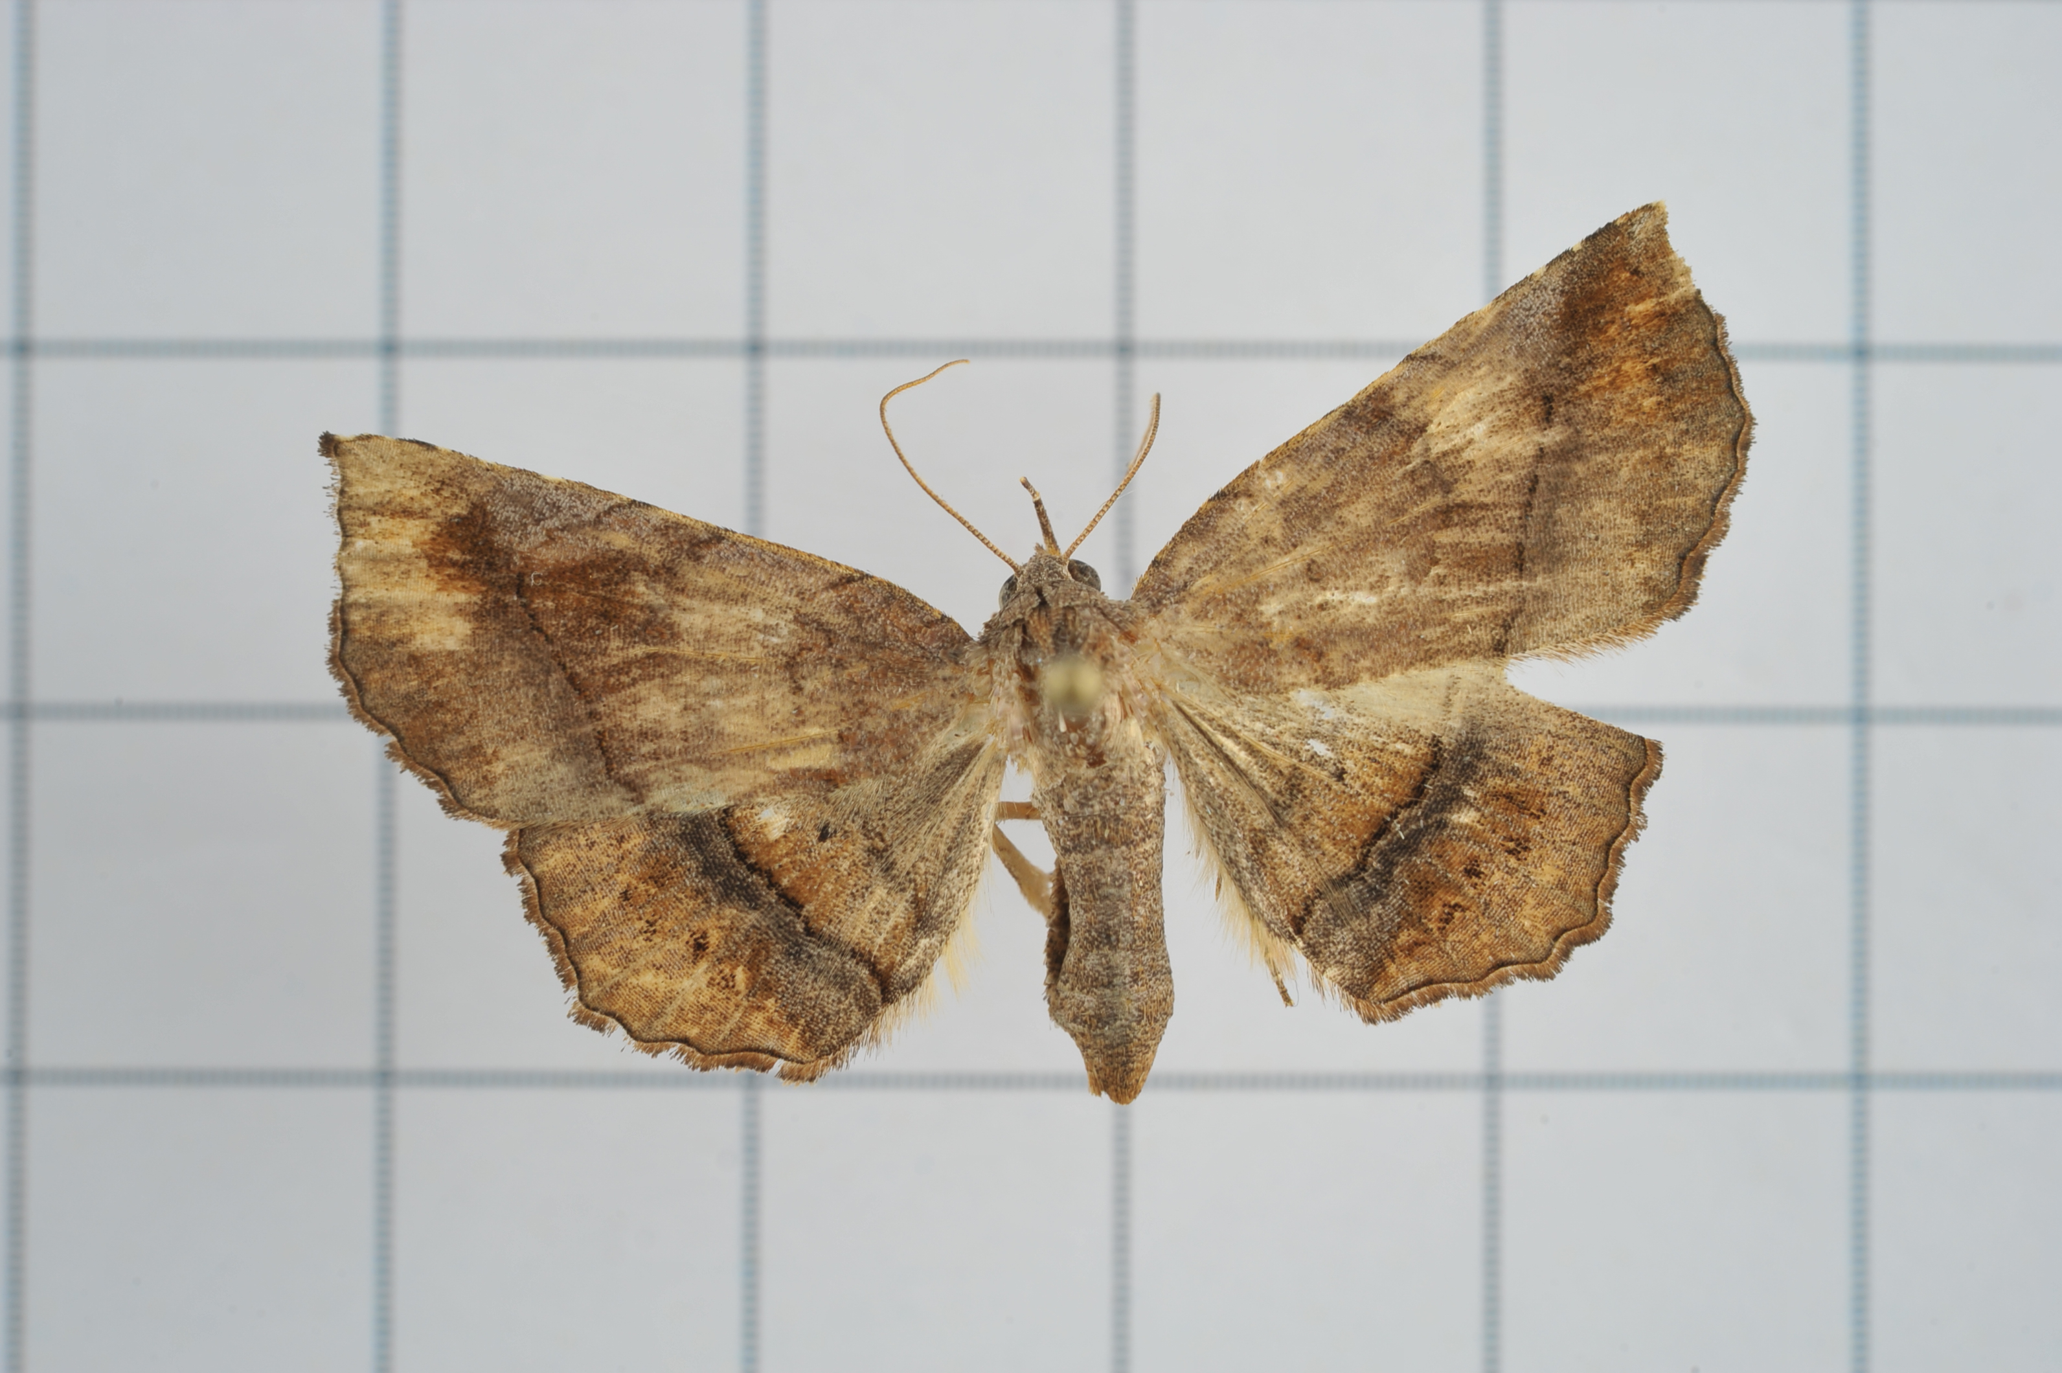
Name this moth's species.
Pangrapta adusta
